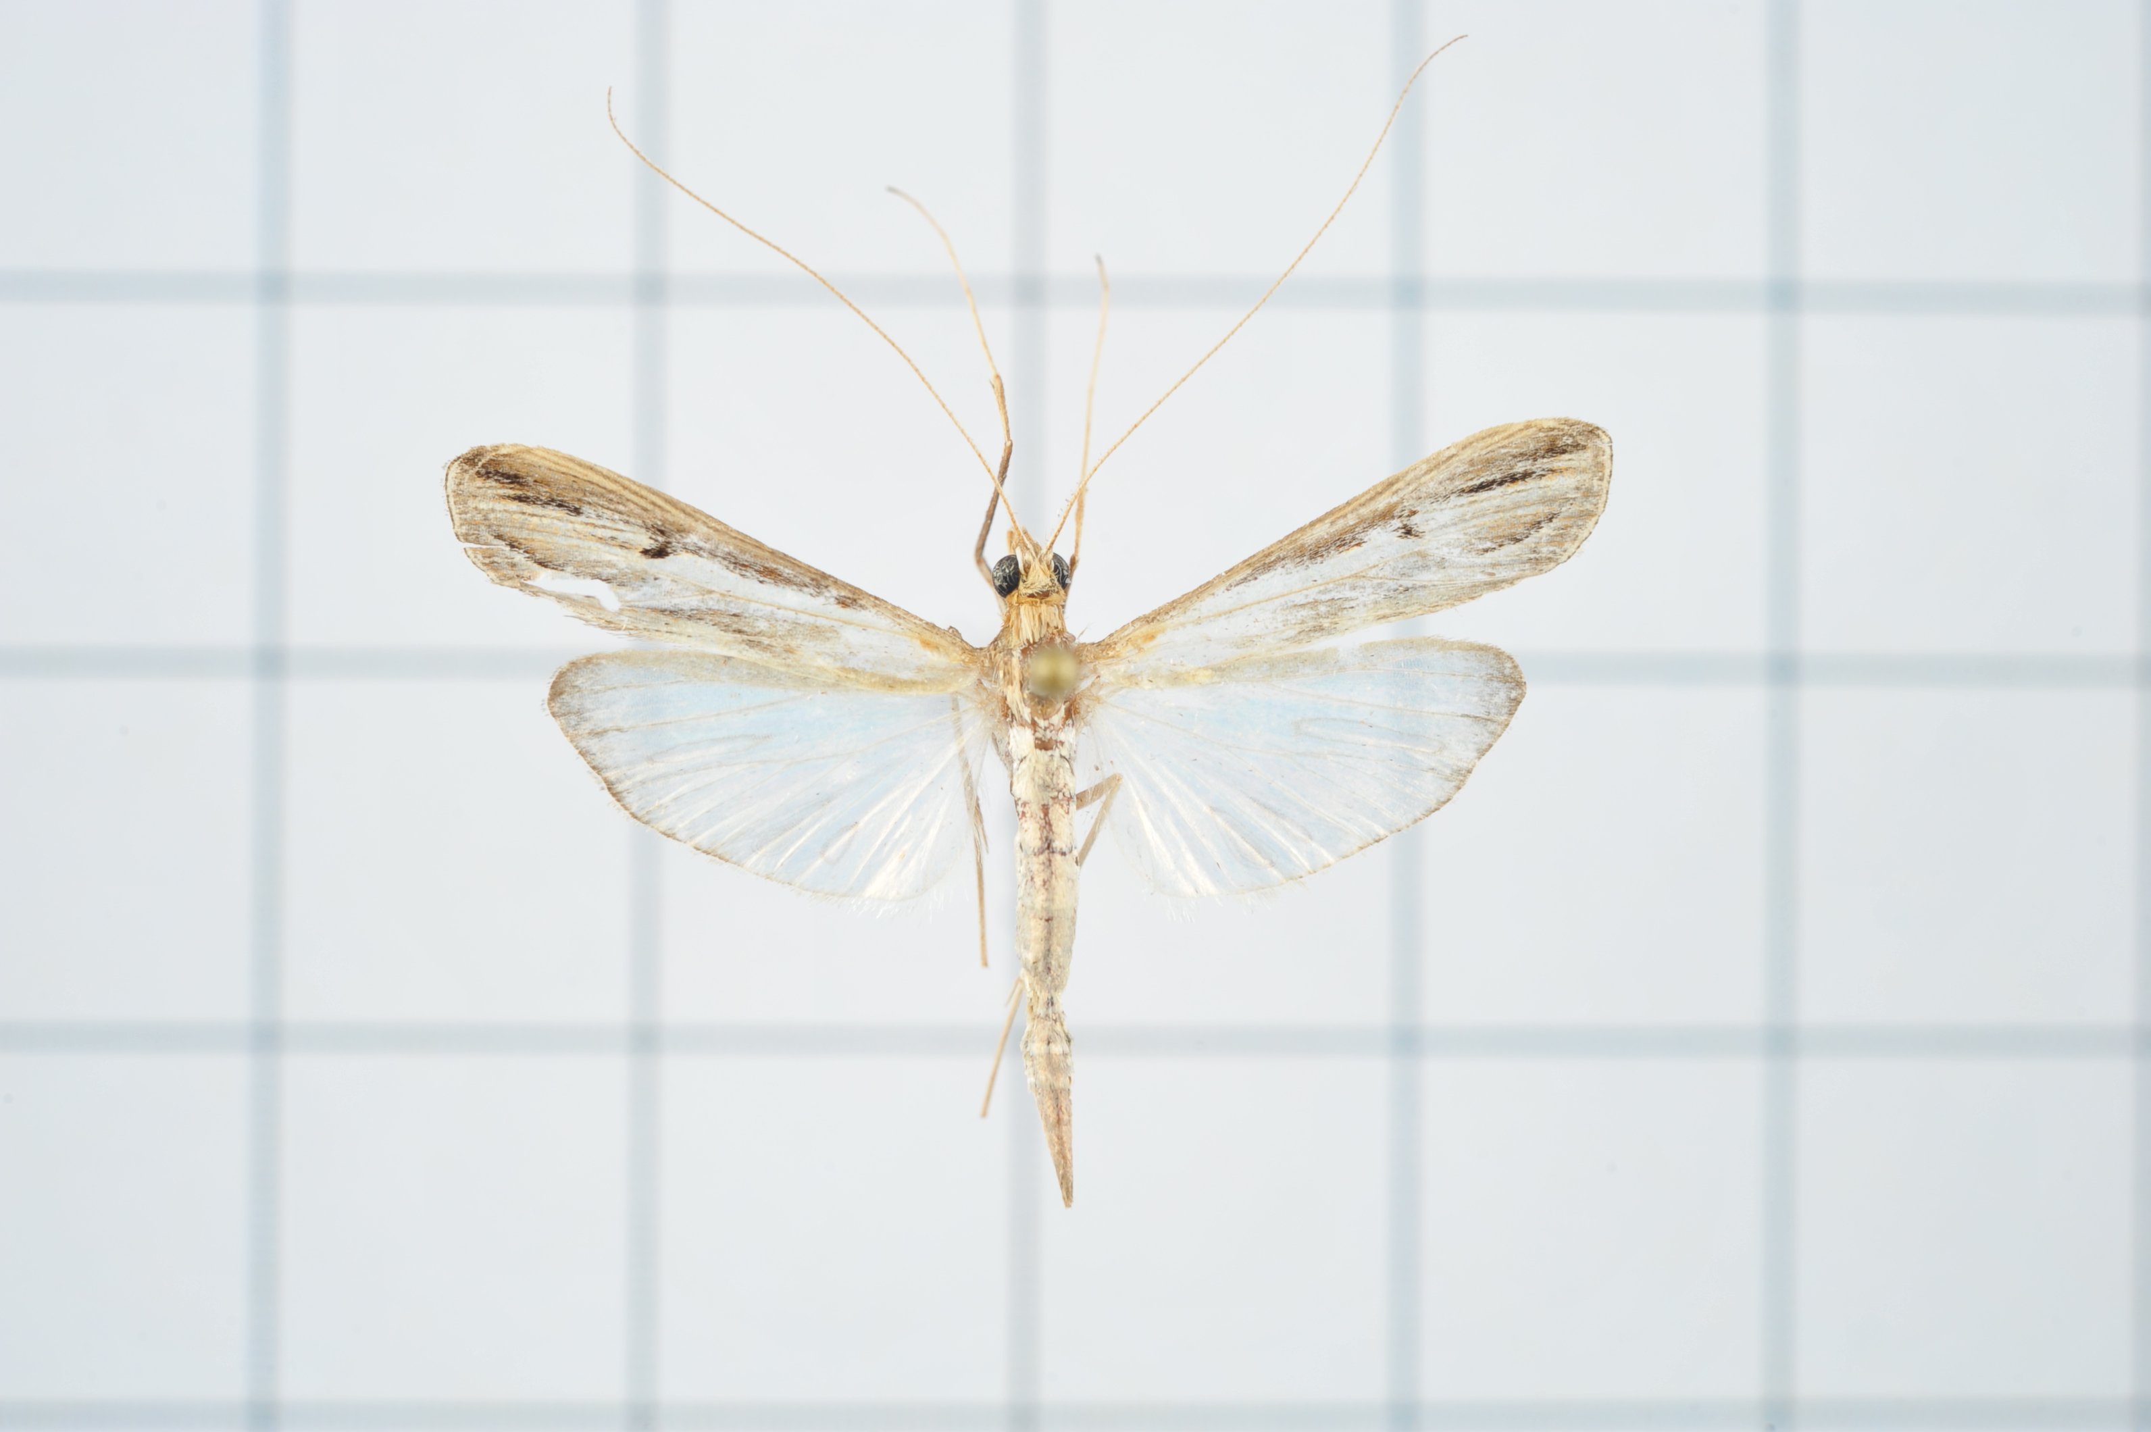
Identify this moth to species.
Euclasta dafamatalis
